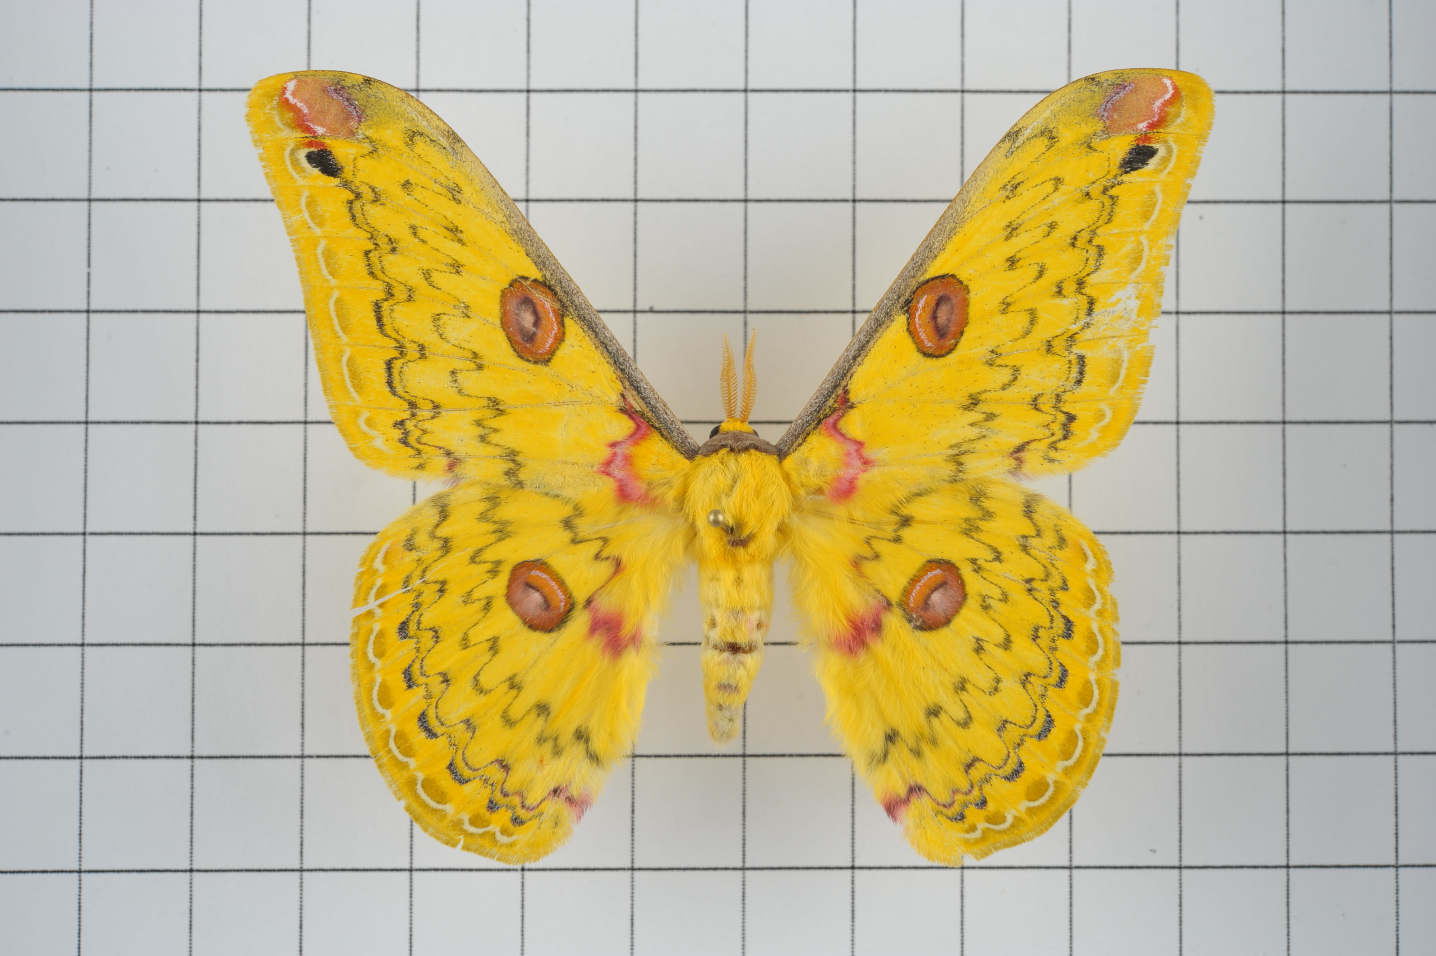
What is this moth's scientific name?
Loepa formosensis
